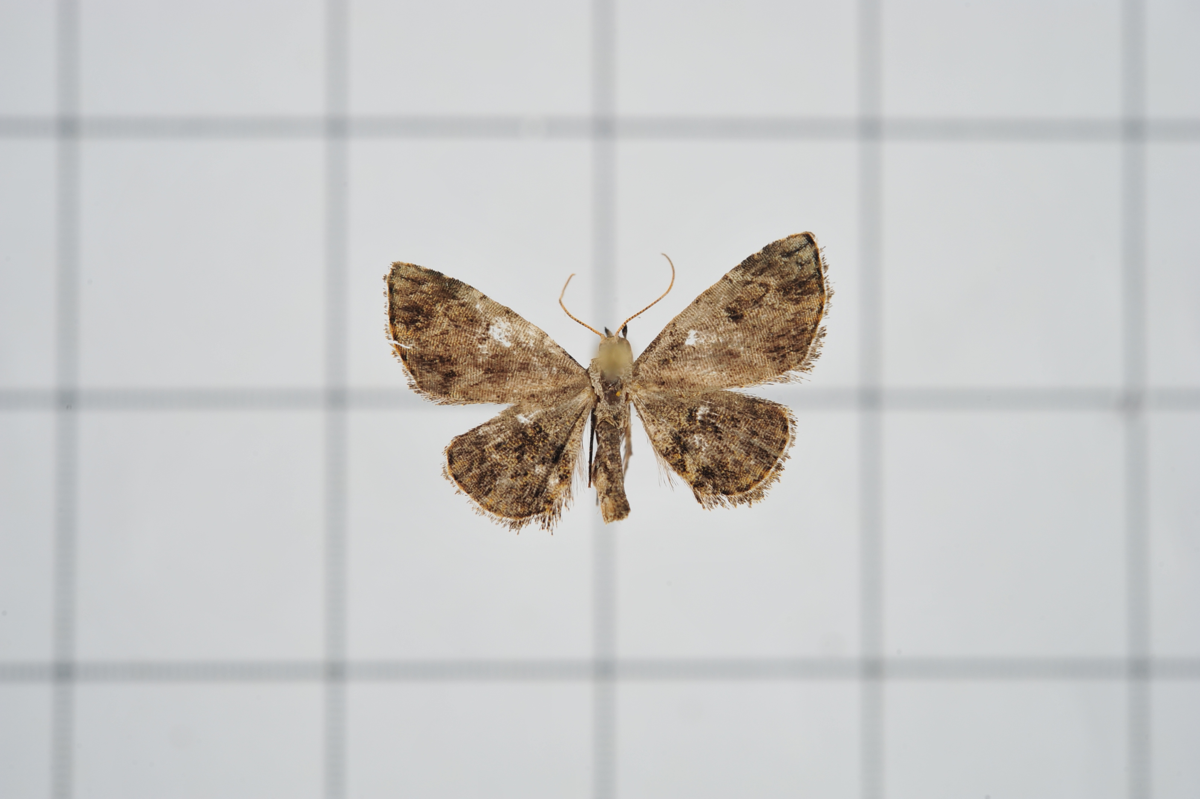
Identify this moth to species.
Mataeomera biangulata
